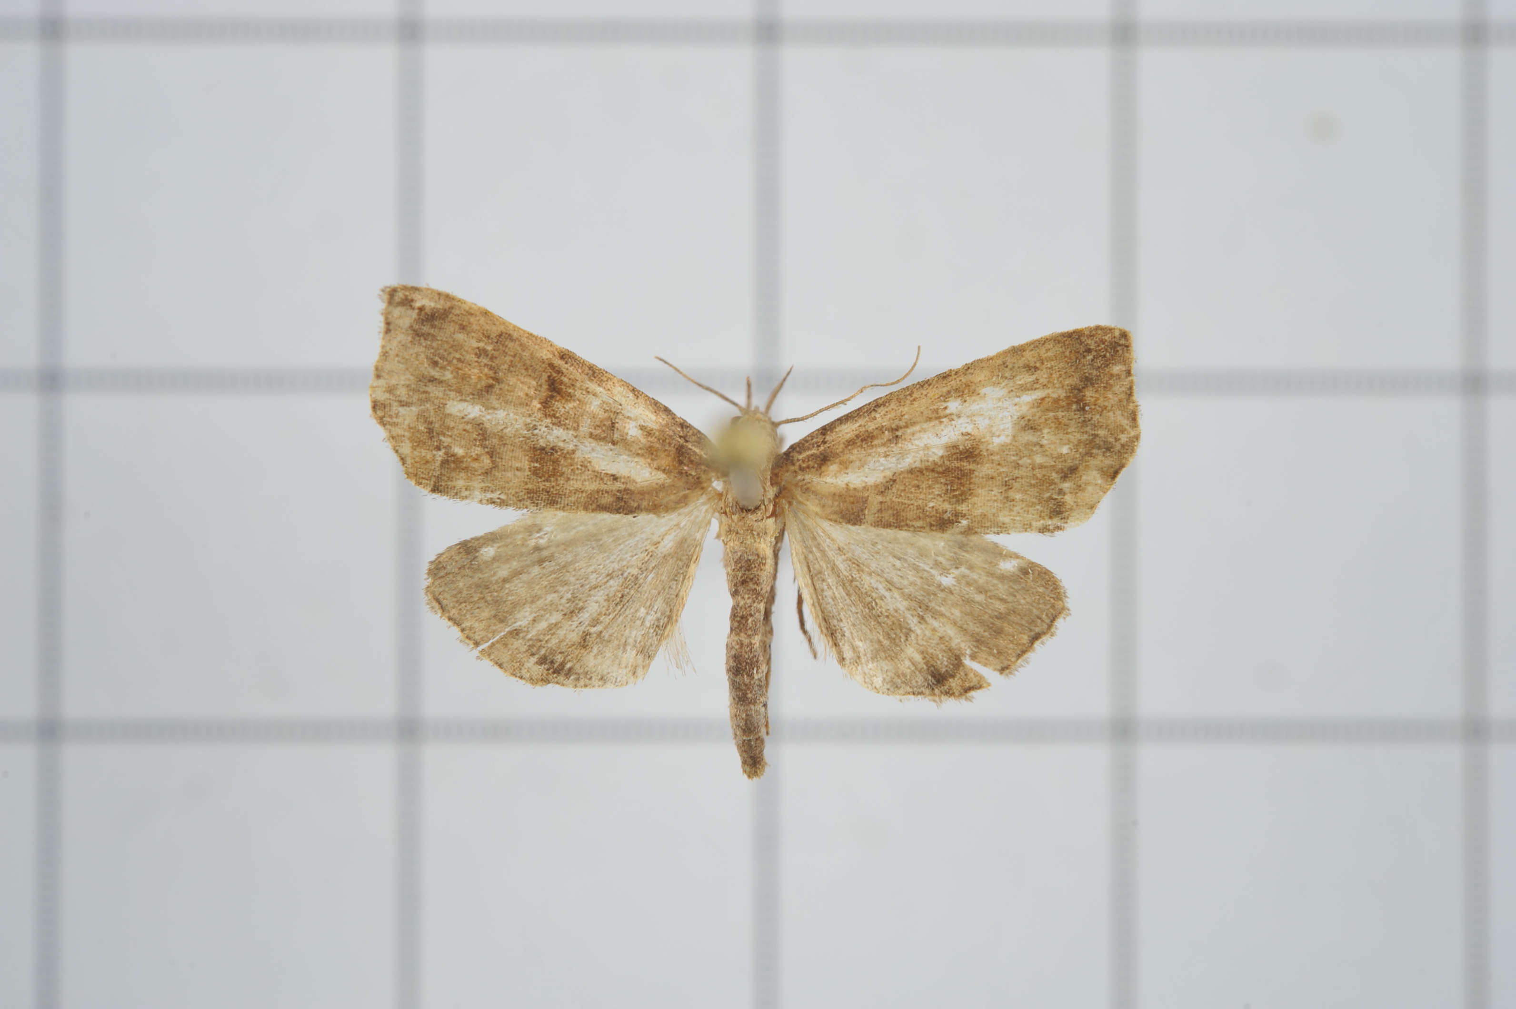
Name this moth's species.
Hipoepa fractalis
